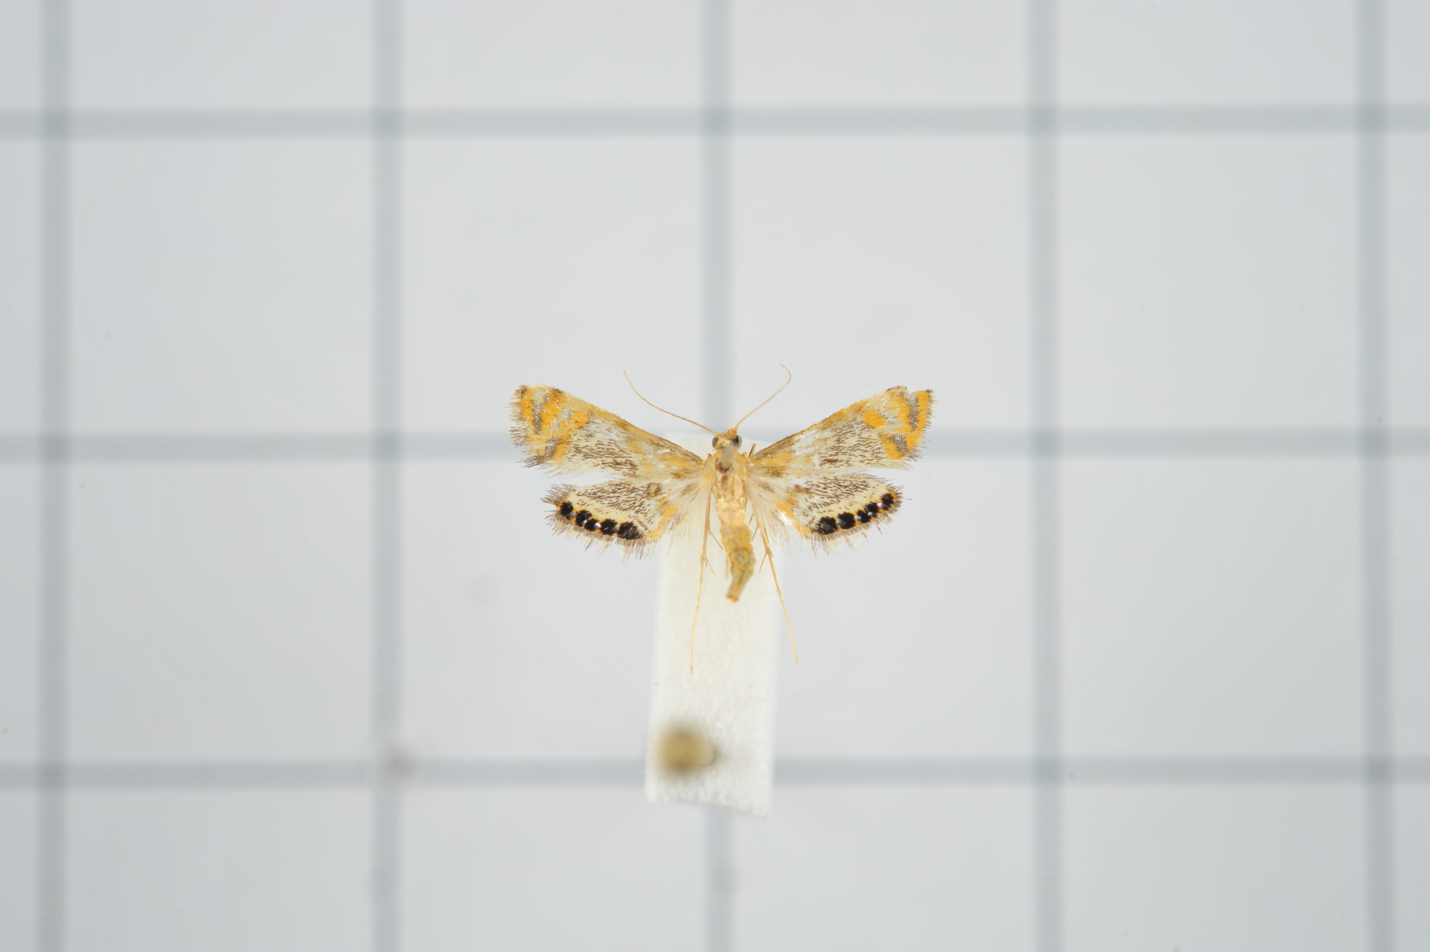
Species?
Nymphicula yoshiyasui
